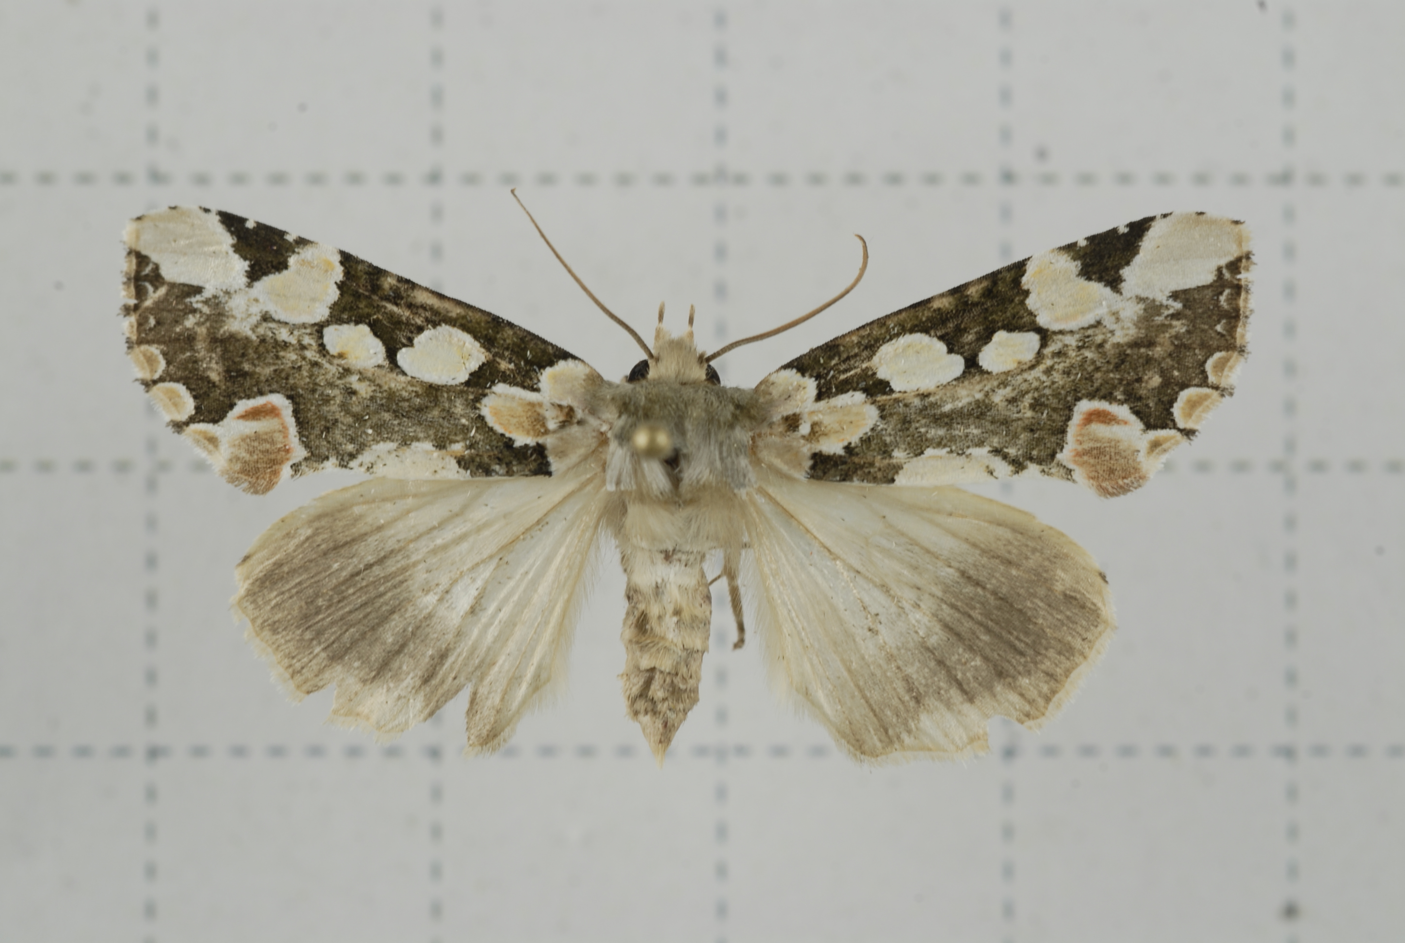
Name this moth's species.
Horithyatira decorata takamukui
